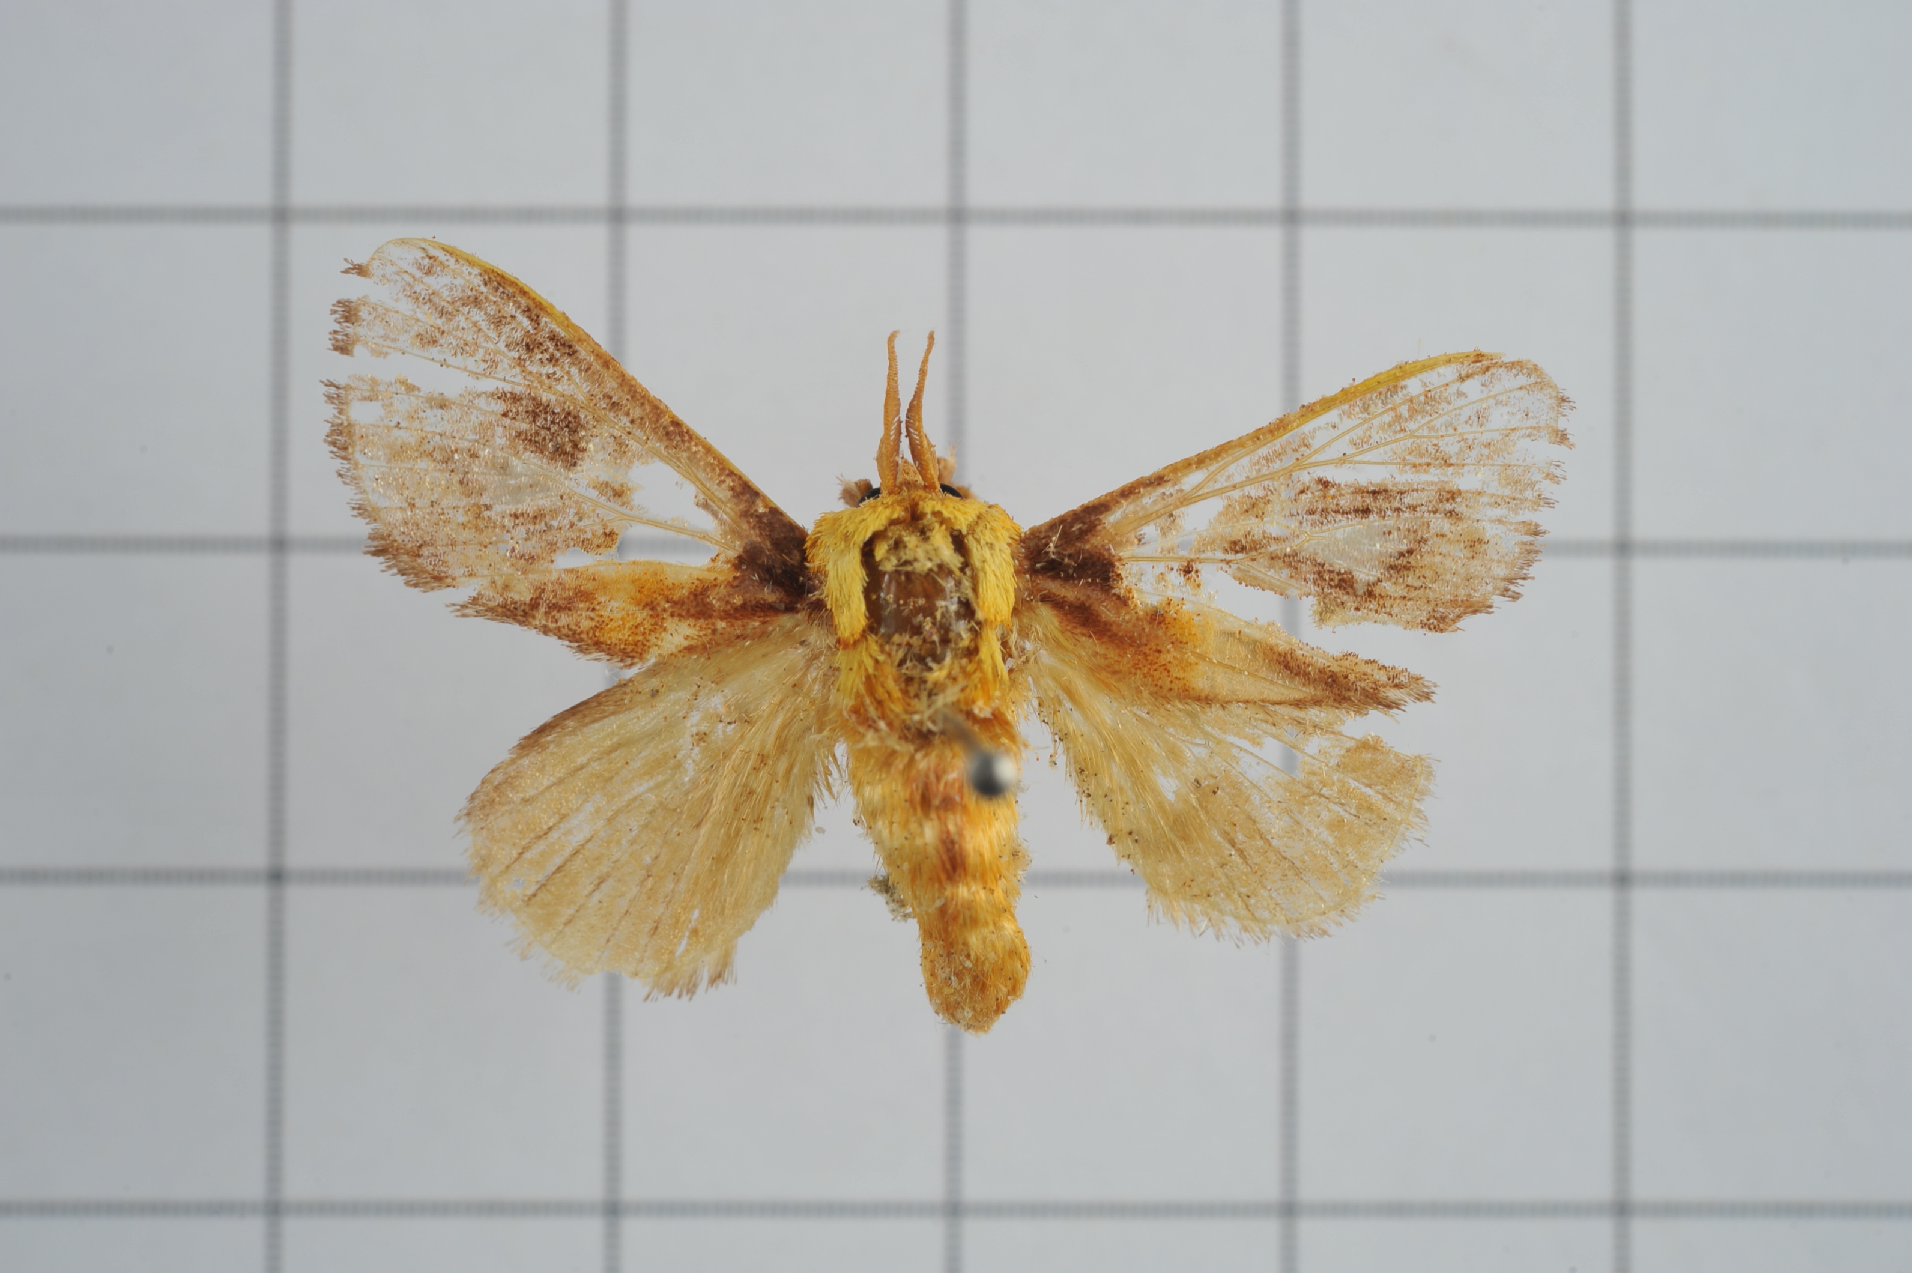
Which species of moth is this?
Narosoideus flavidorsalis
